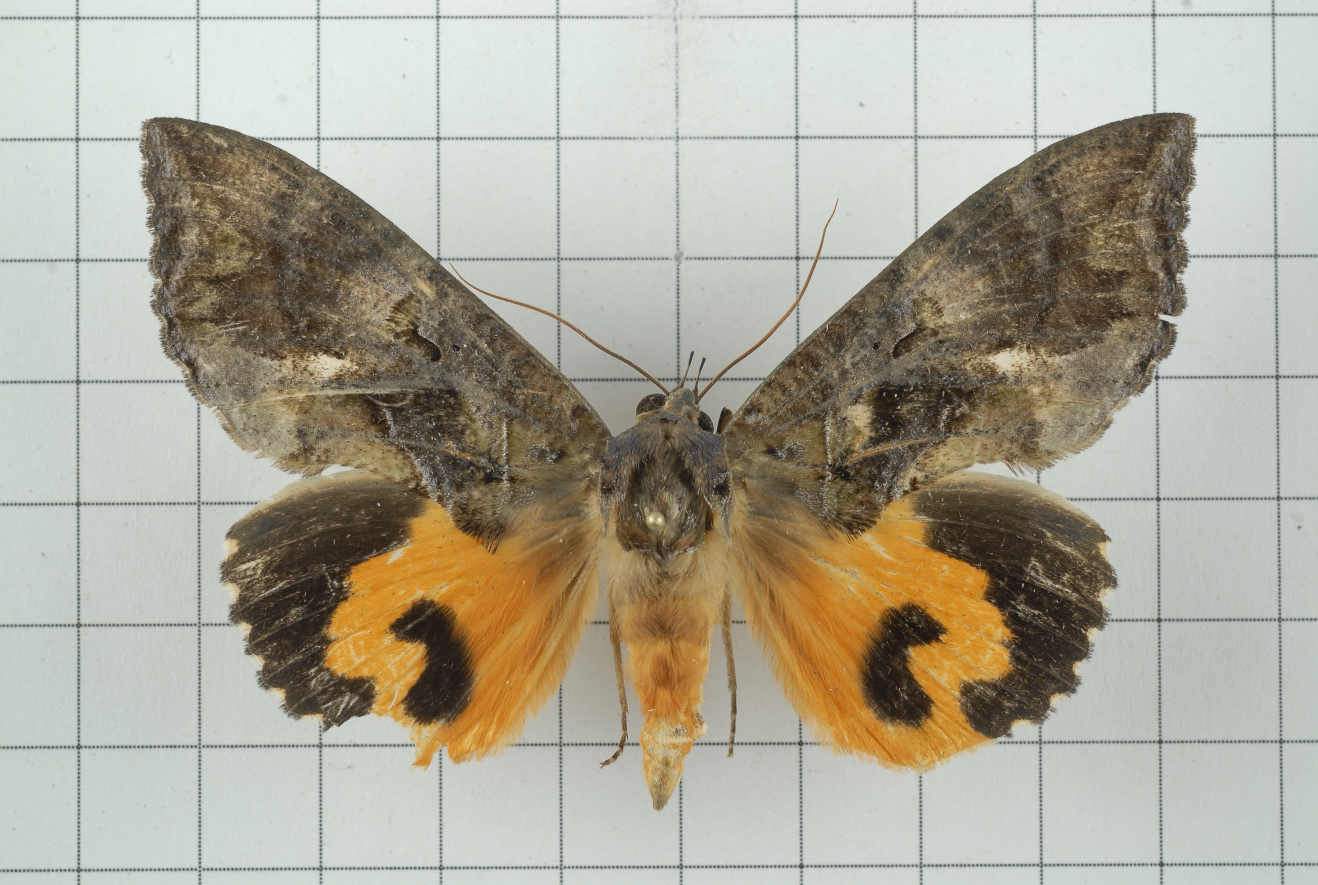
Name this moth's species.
Eudocima phalonia
